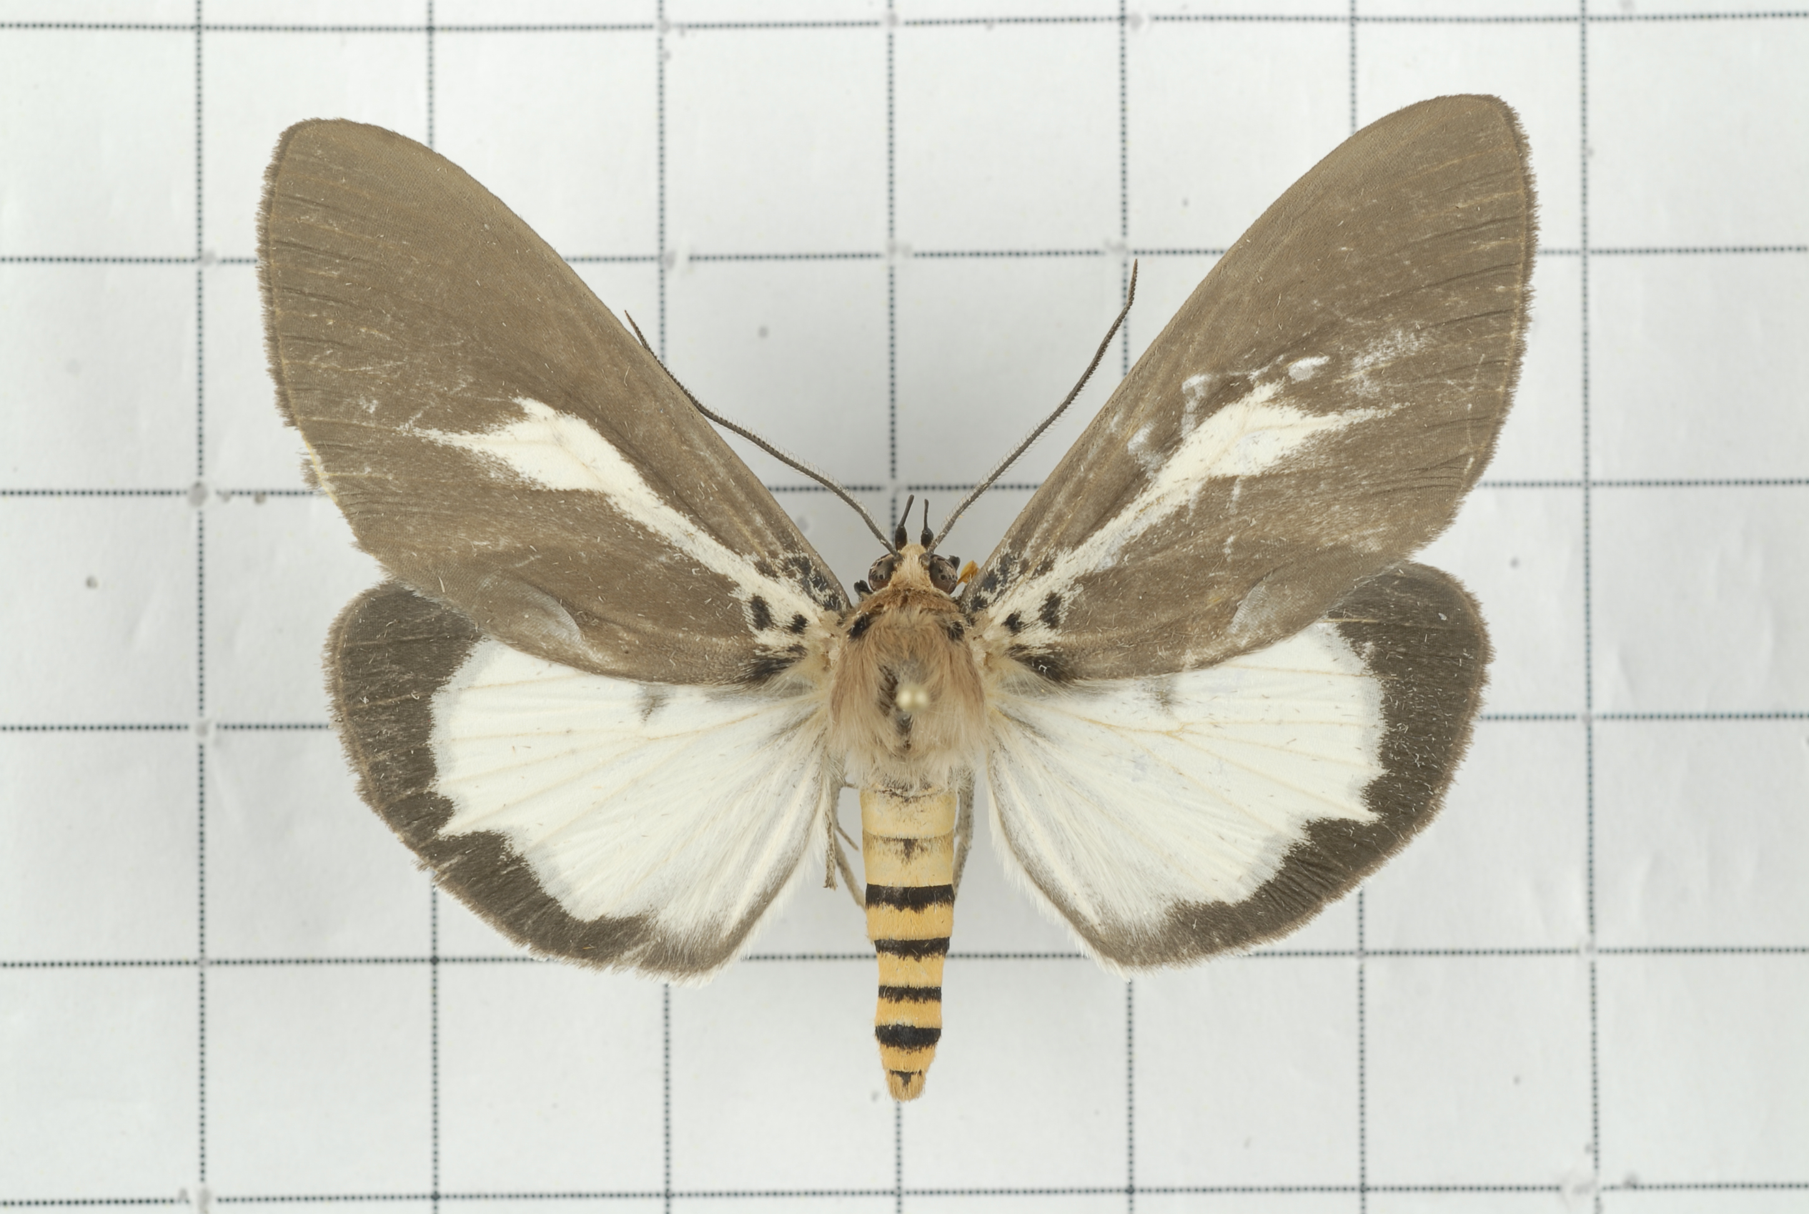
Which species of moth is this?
Asota heliconia zebrina
